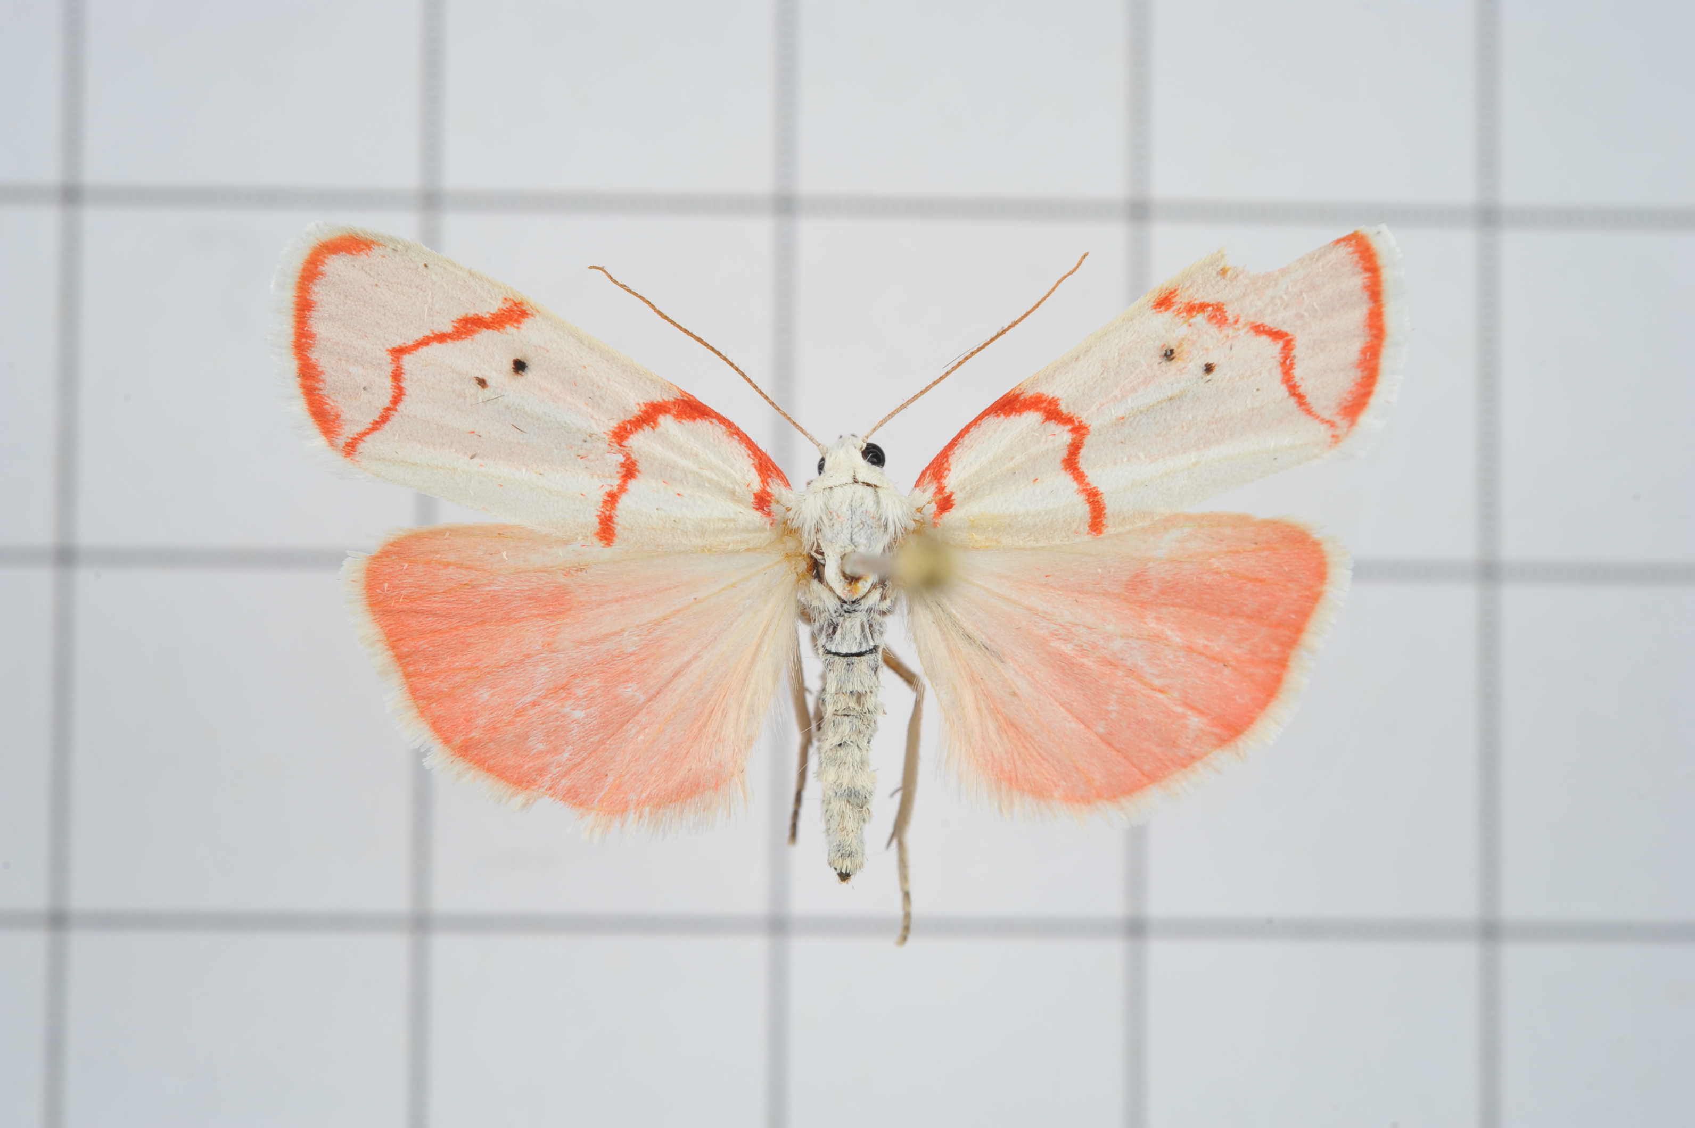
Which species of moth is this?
Cyana sanguinea
